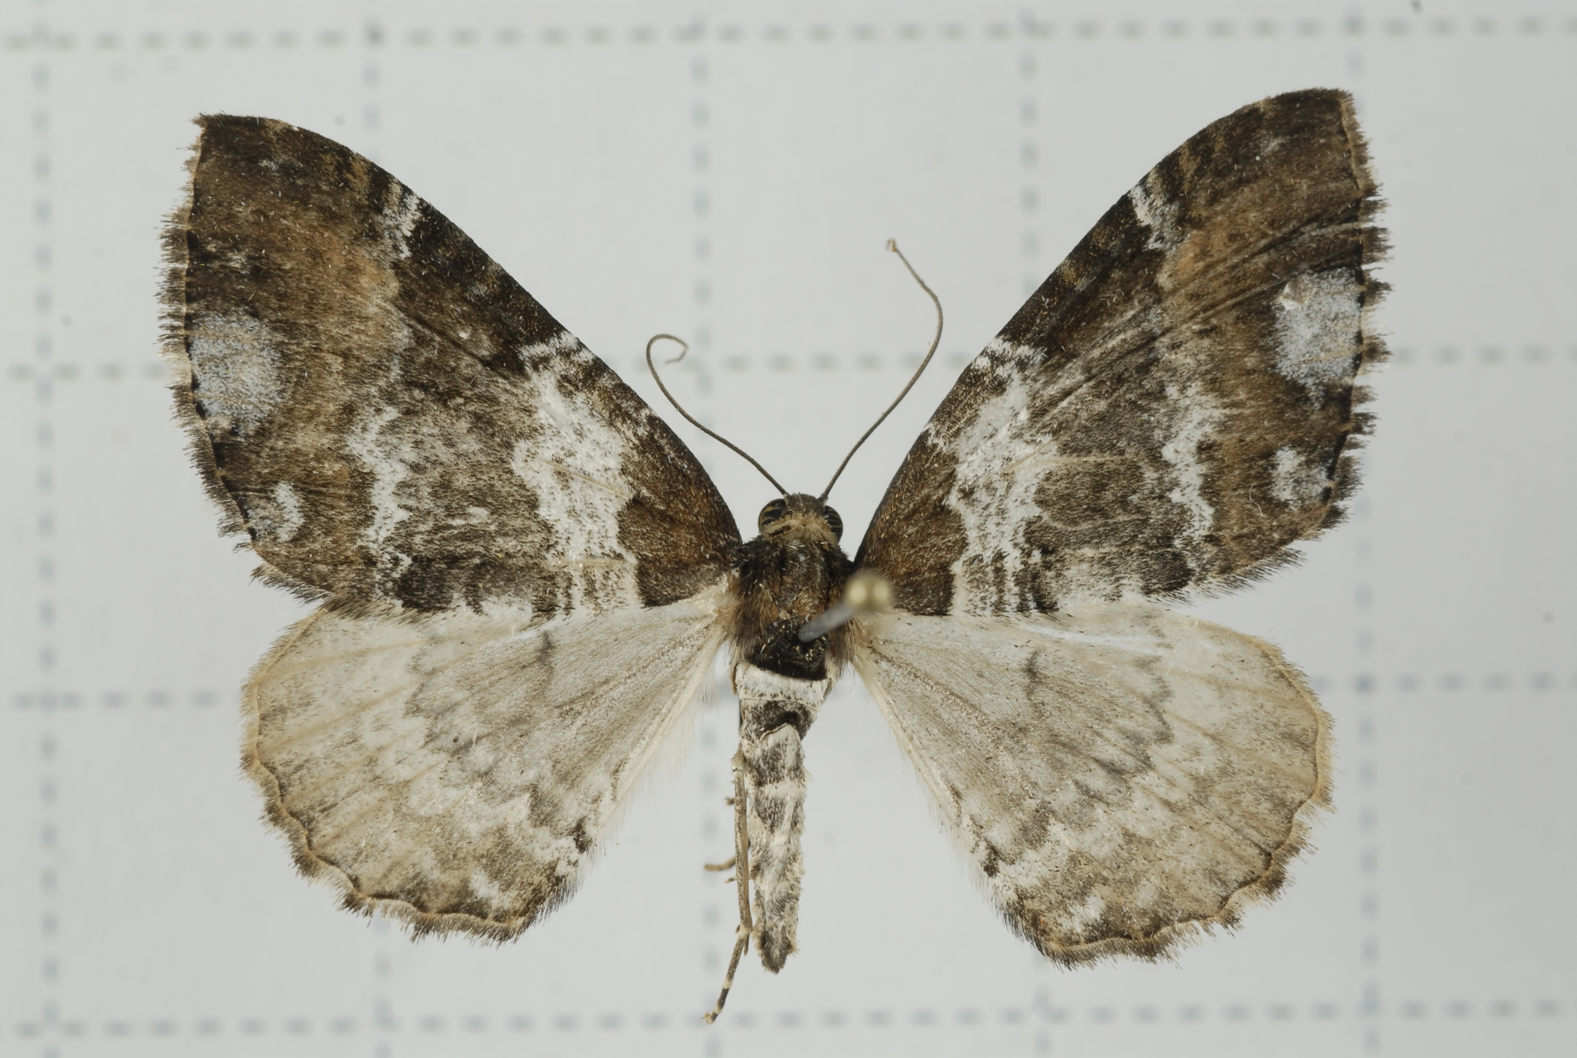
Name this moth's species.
Melanthia catenaria mesozona
